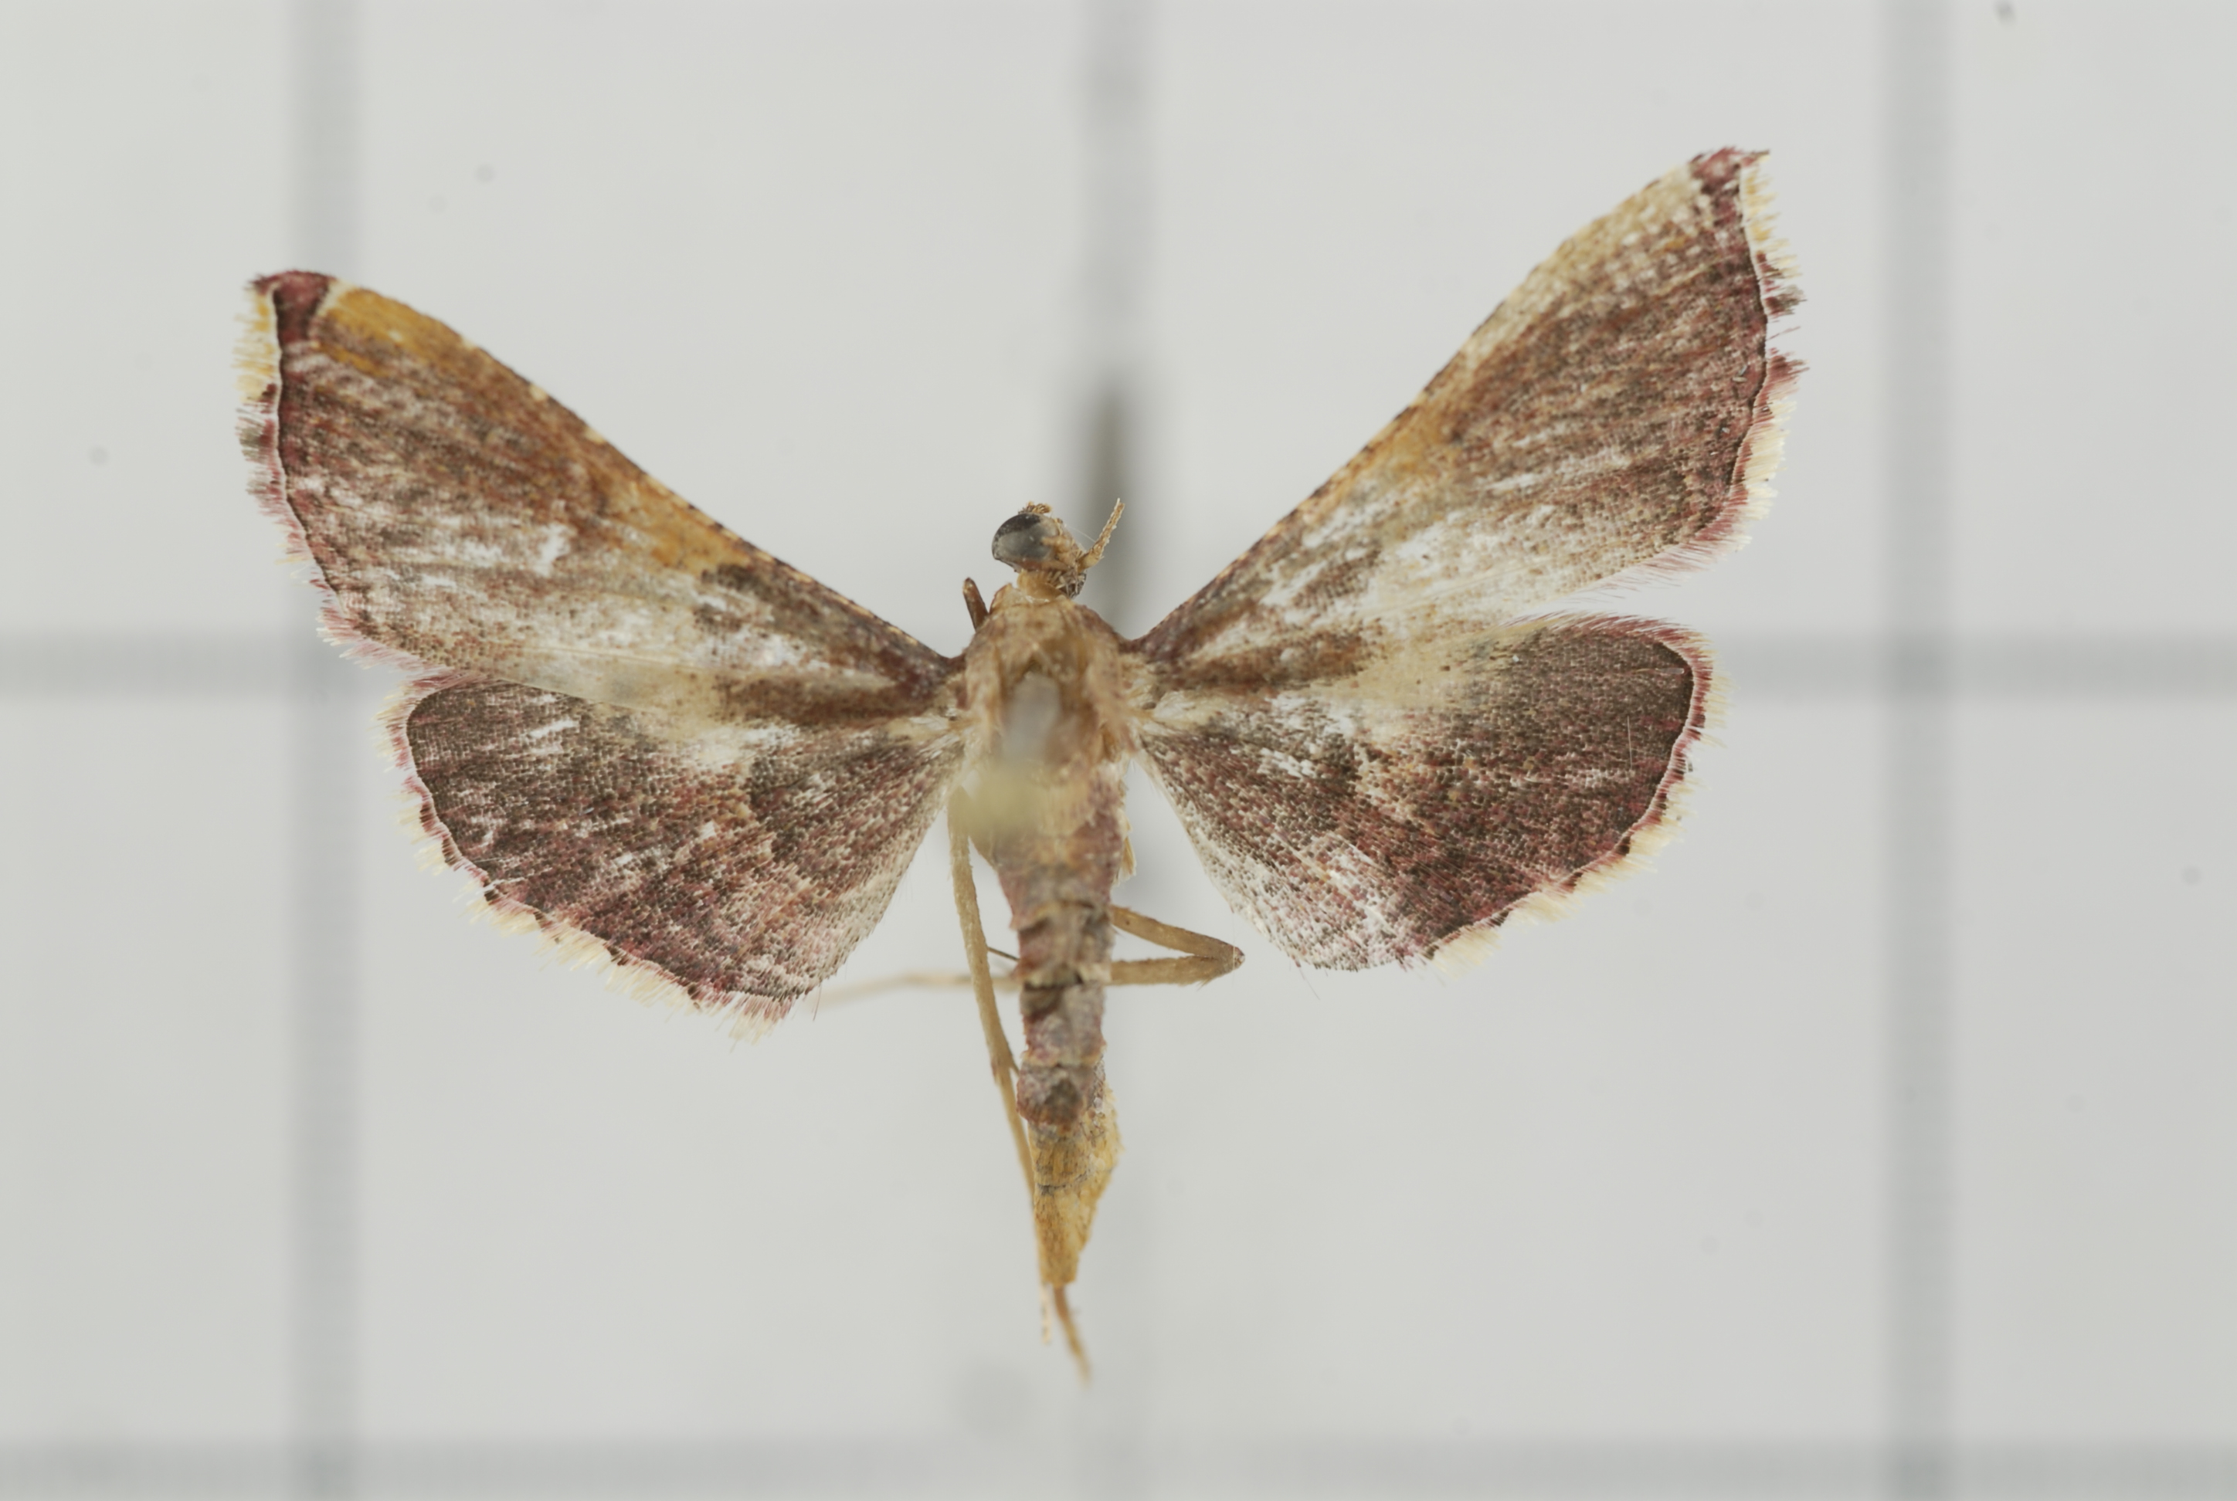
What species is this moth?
Endotricha olivacealis
